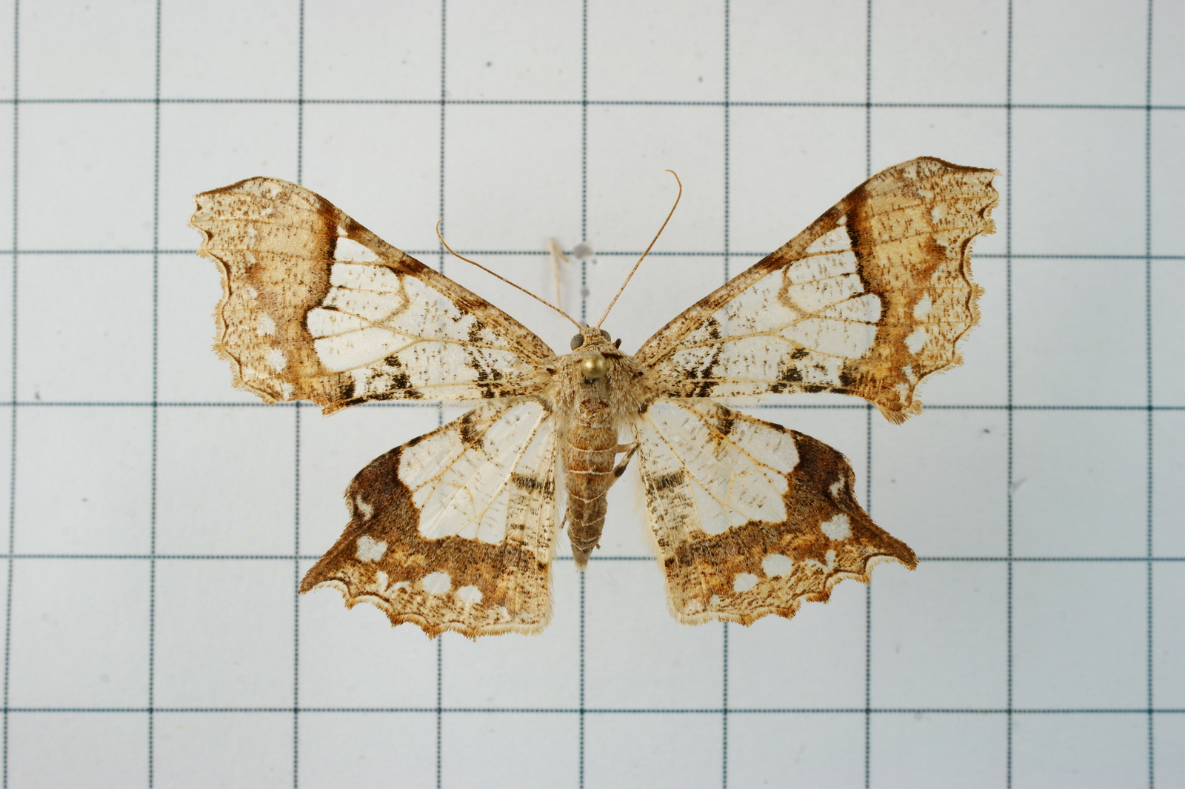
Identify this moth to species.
Krananda semihyalina
